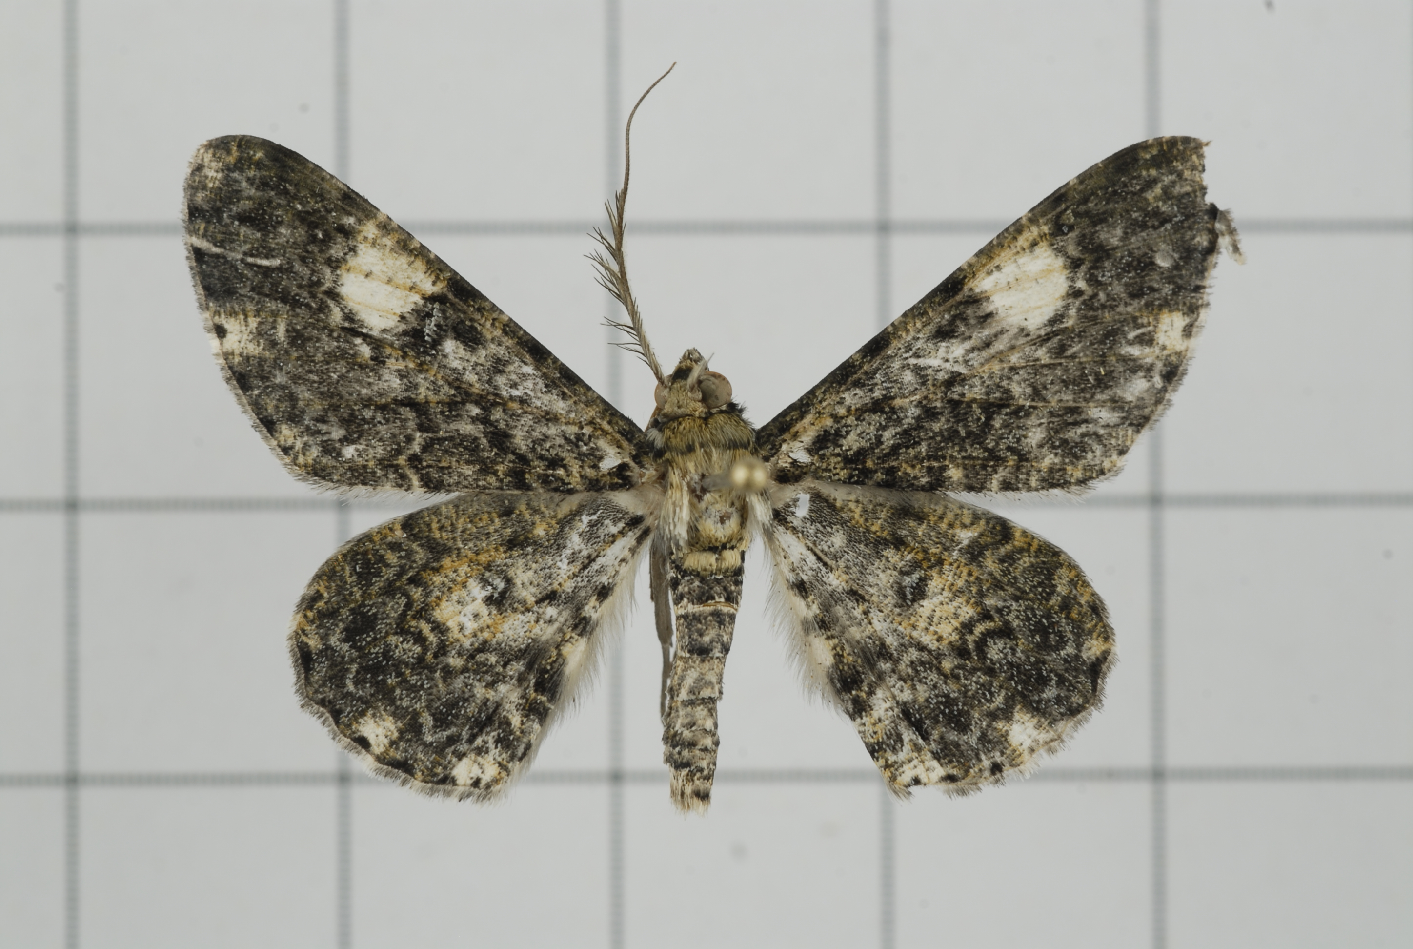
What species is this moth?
Cleora injectaria
